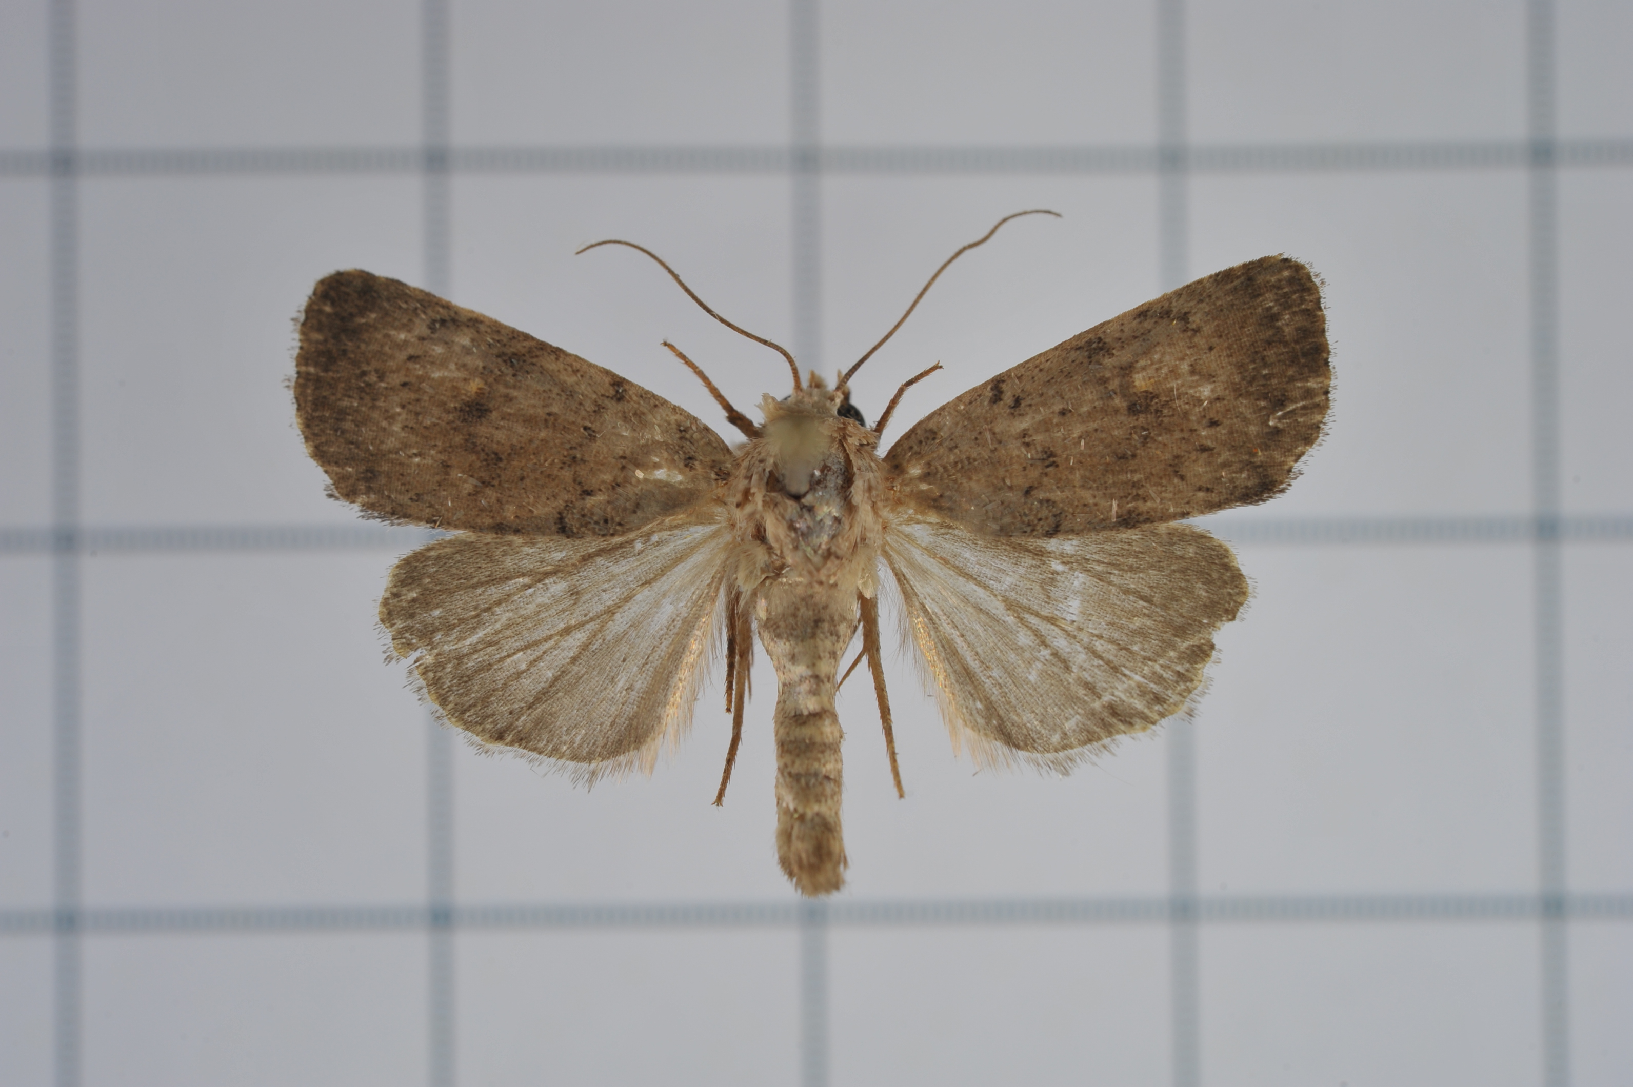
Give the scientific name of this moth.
Athetis bremusa
